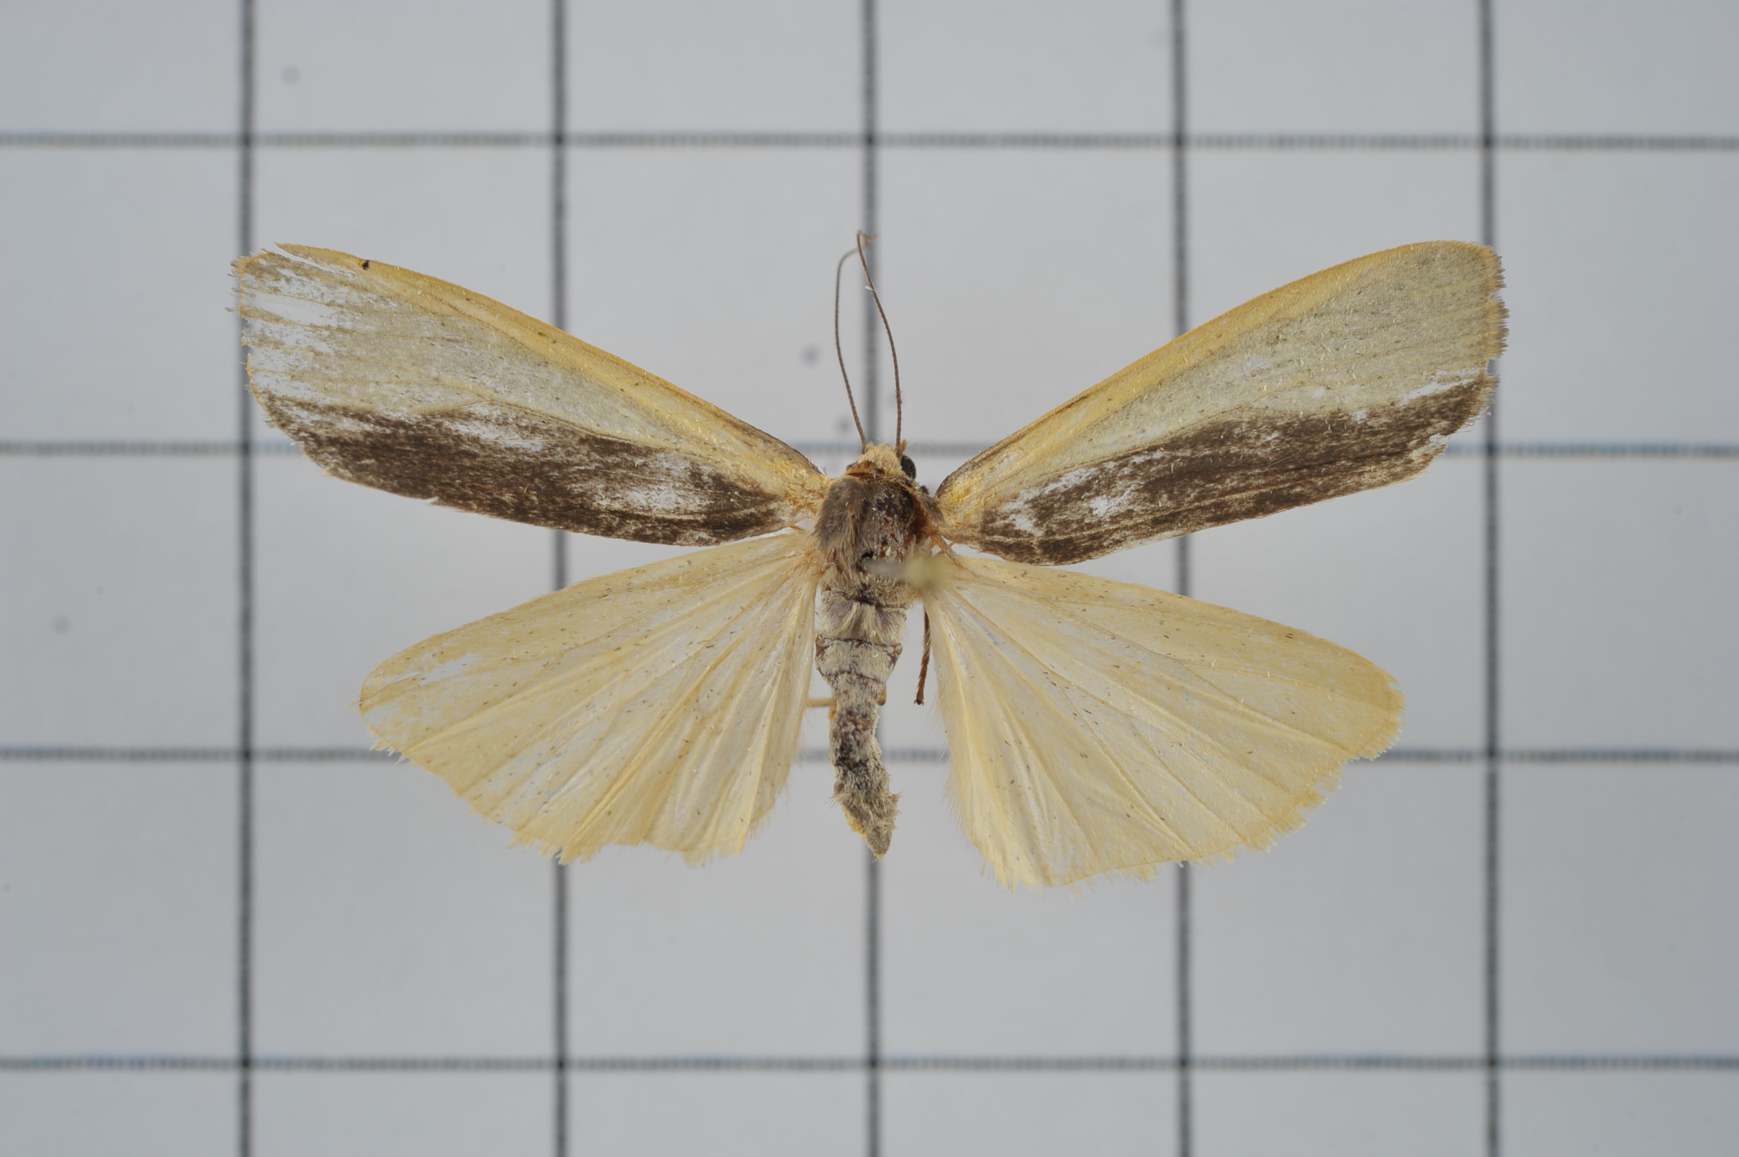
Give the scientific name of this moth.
Hesudra divisa
